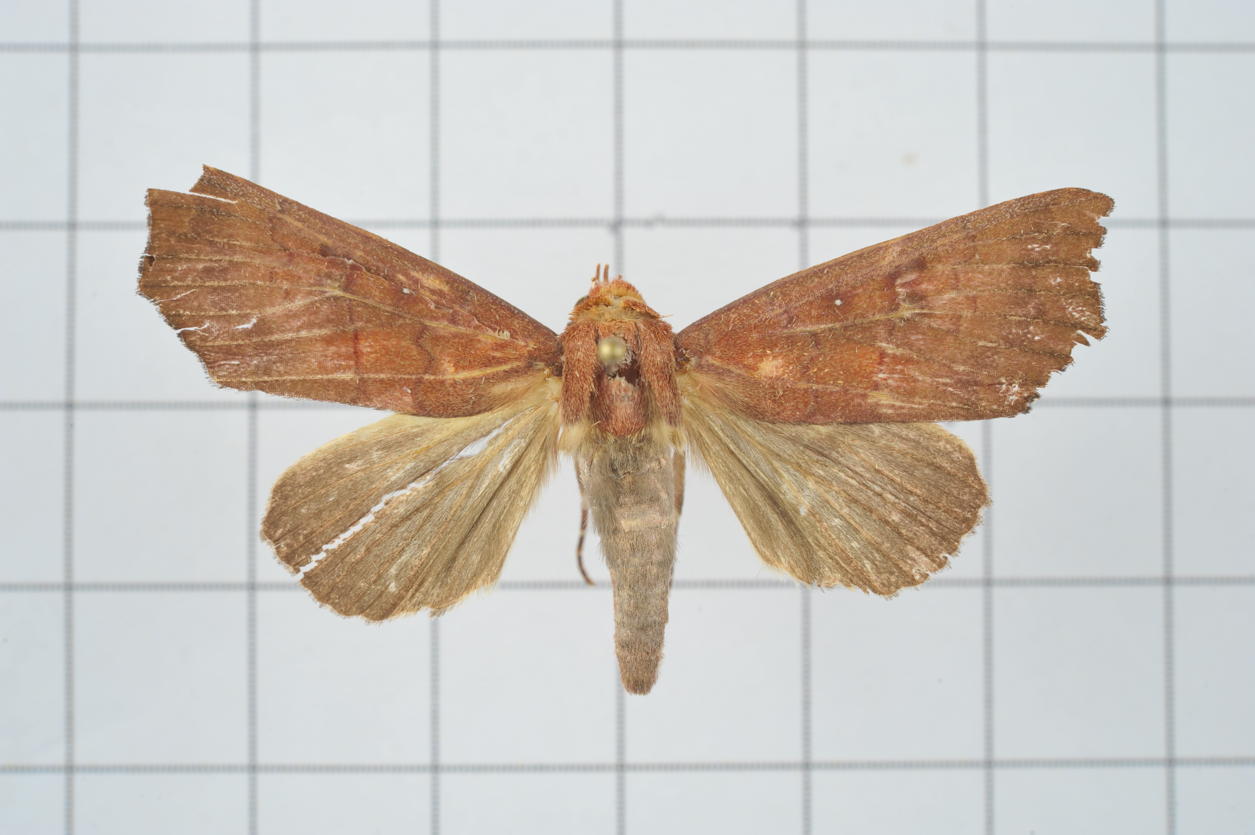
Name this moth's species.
Rusicada privata
